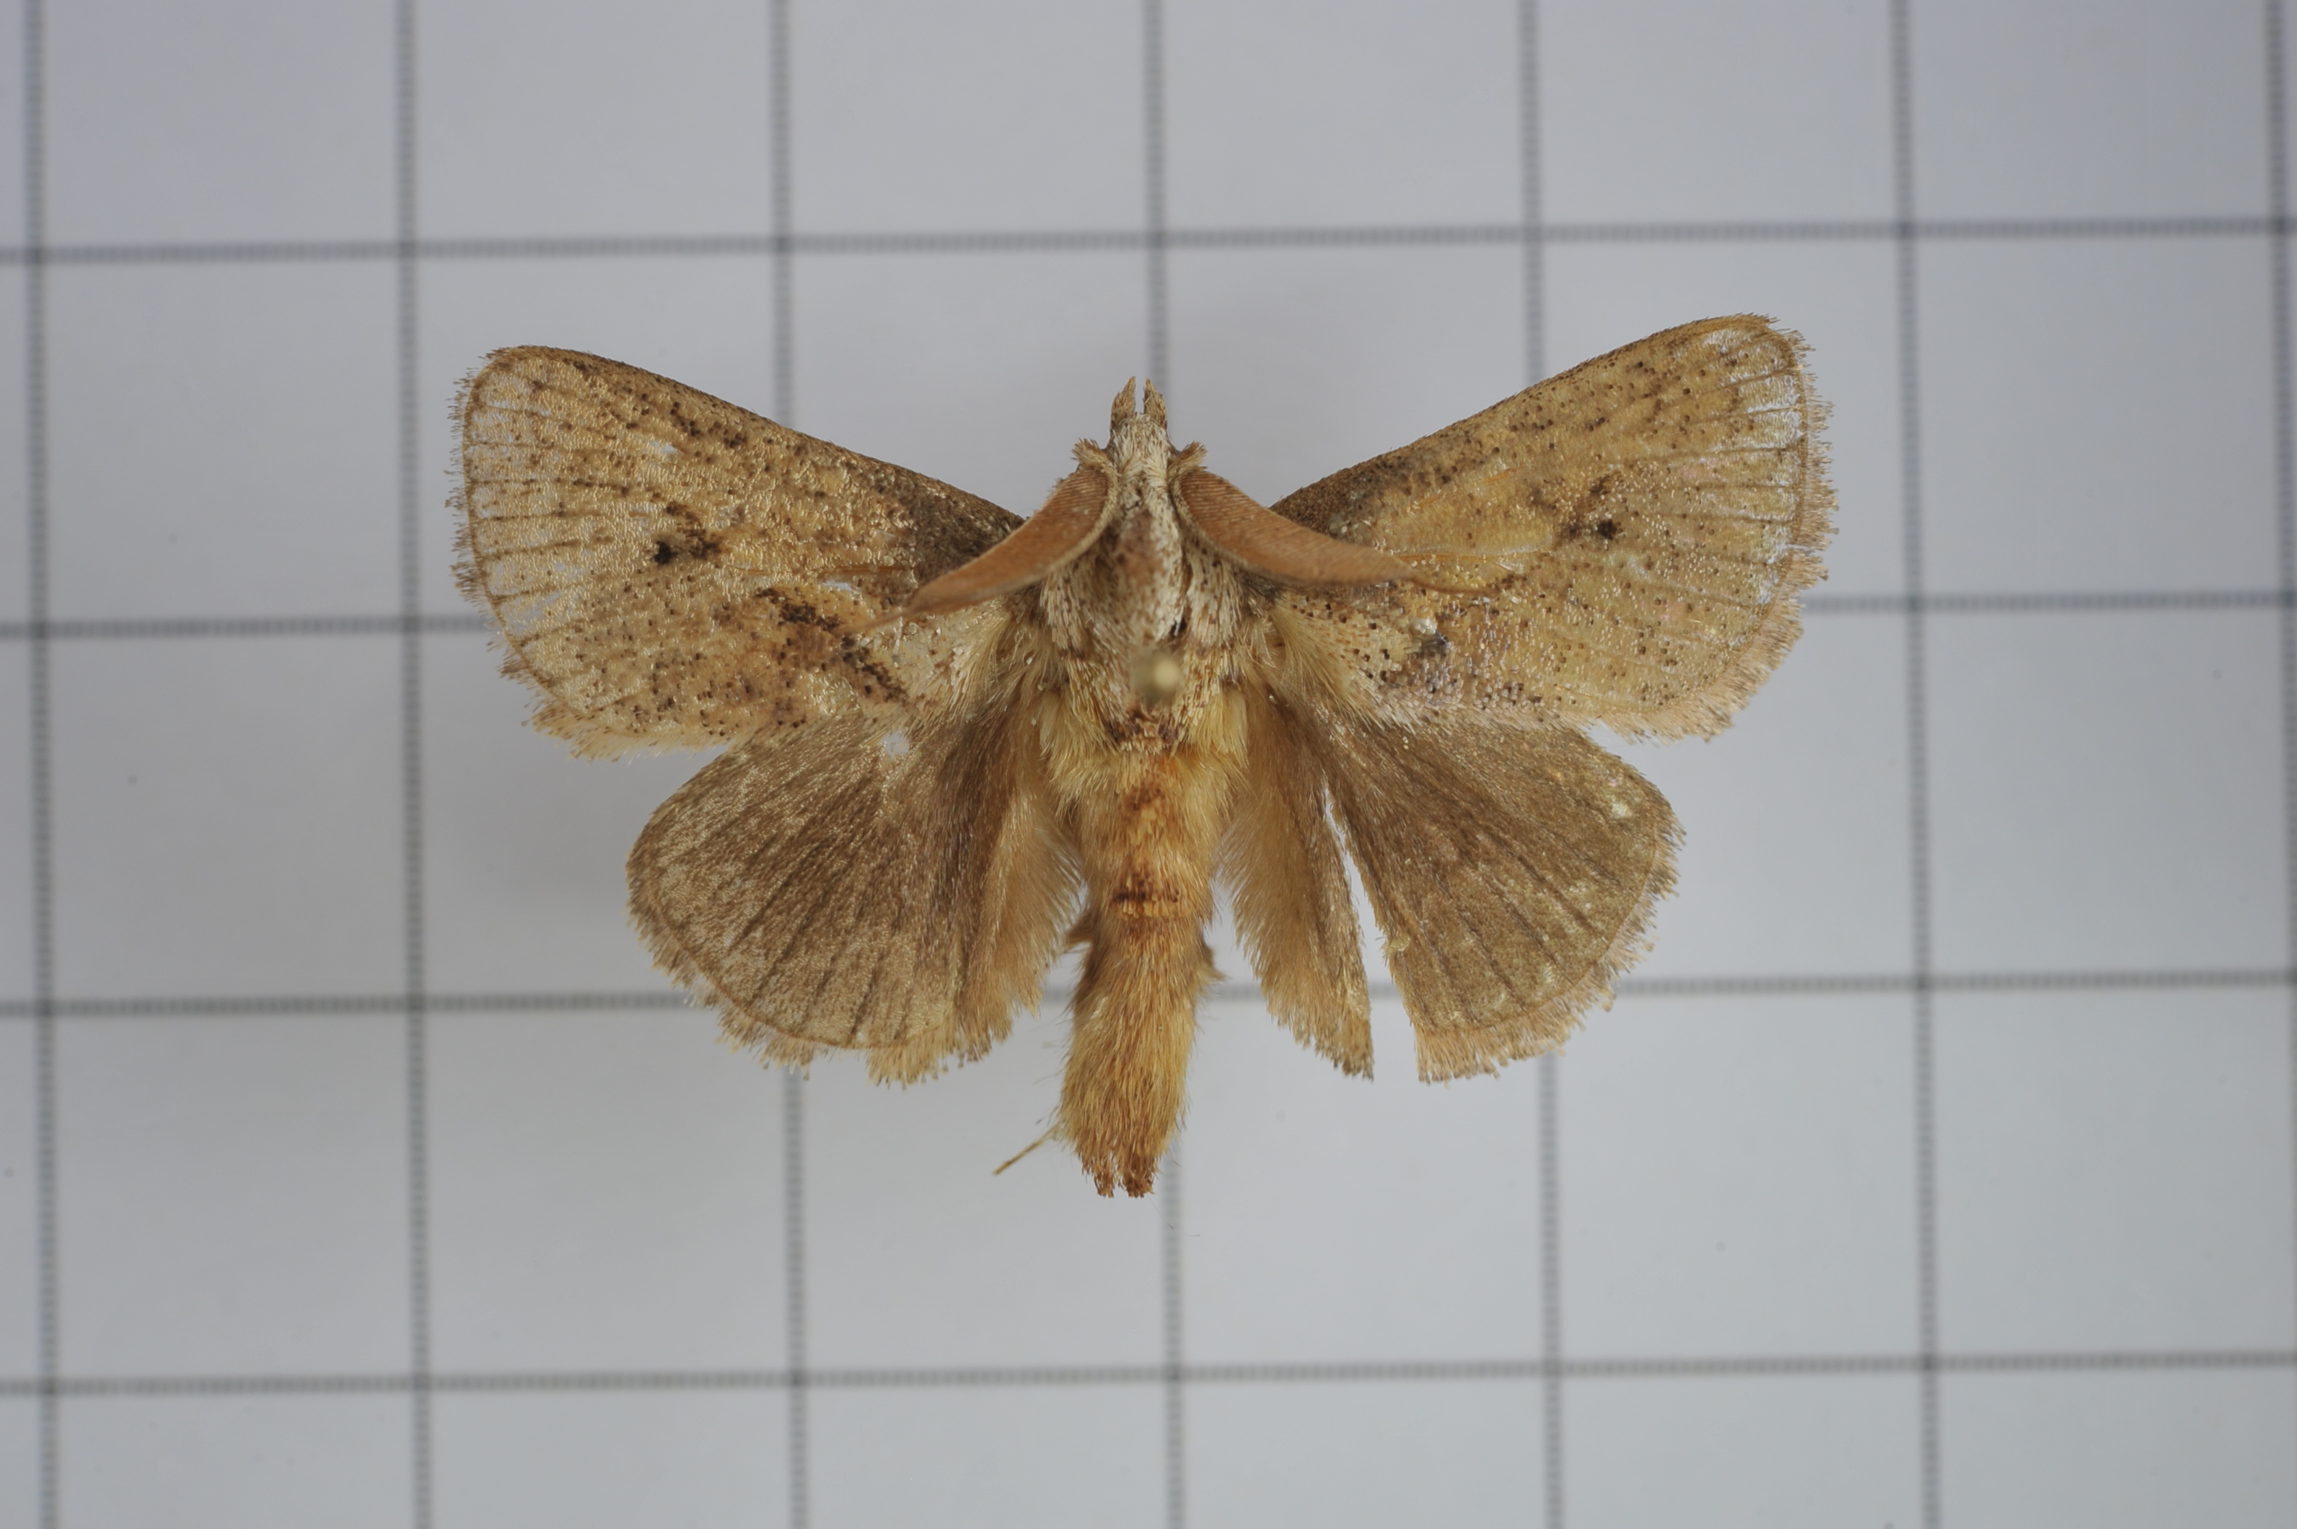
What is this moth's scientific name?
Susica sinensis
